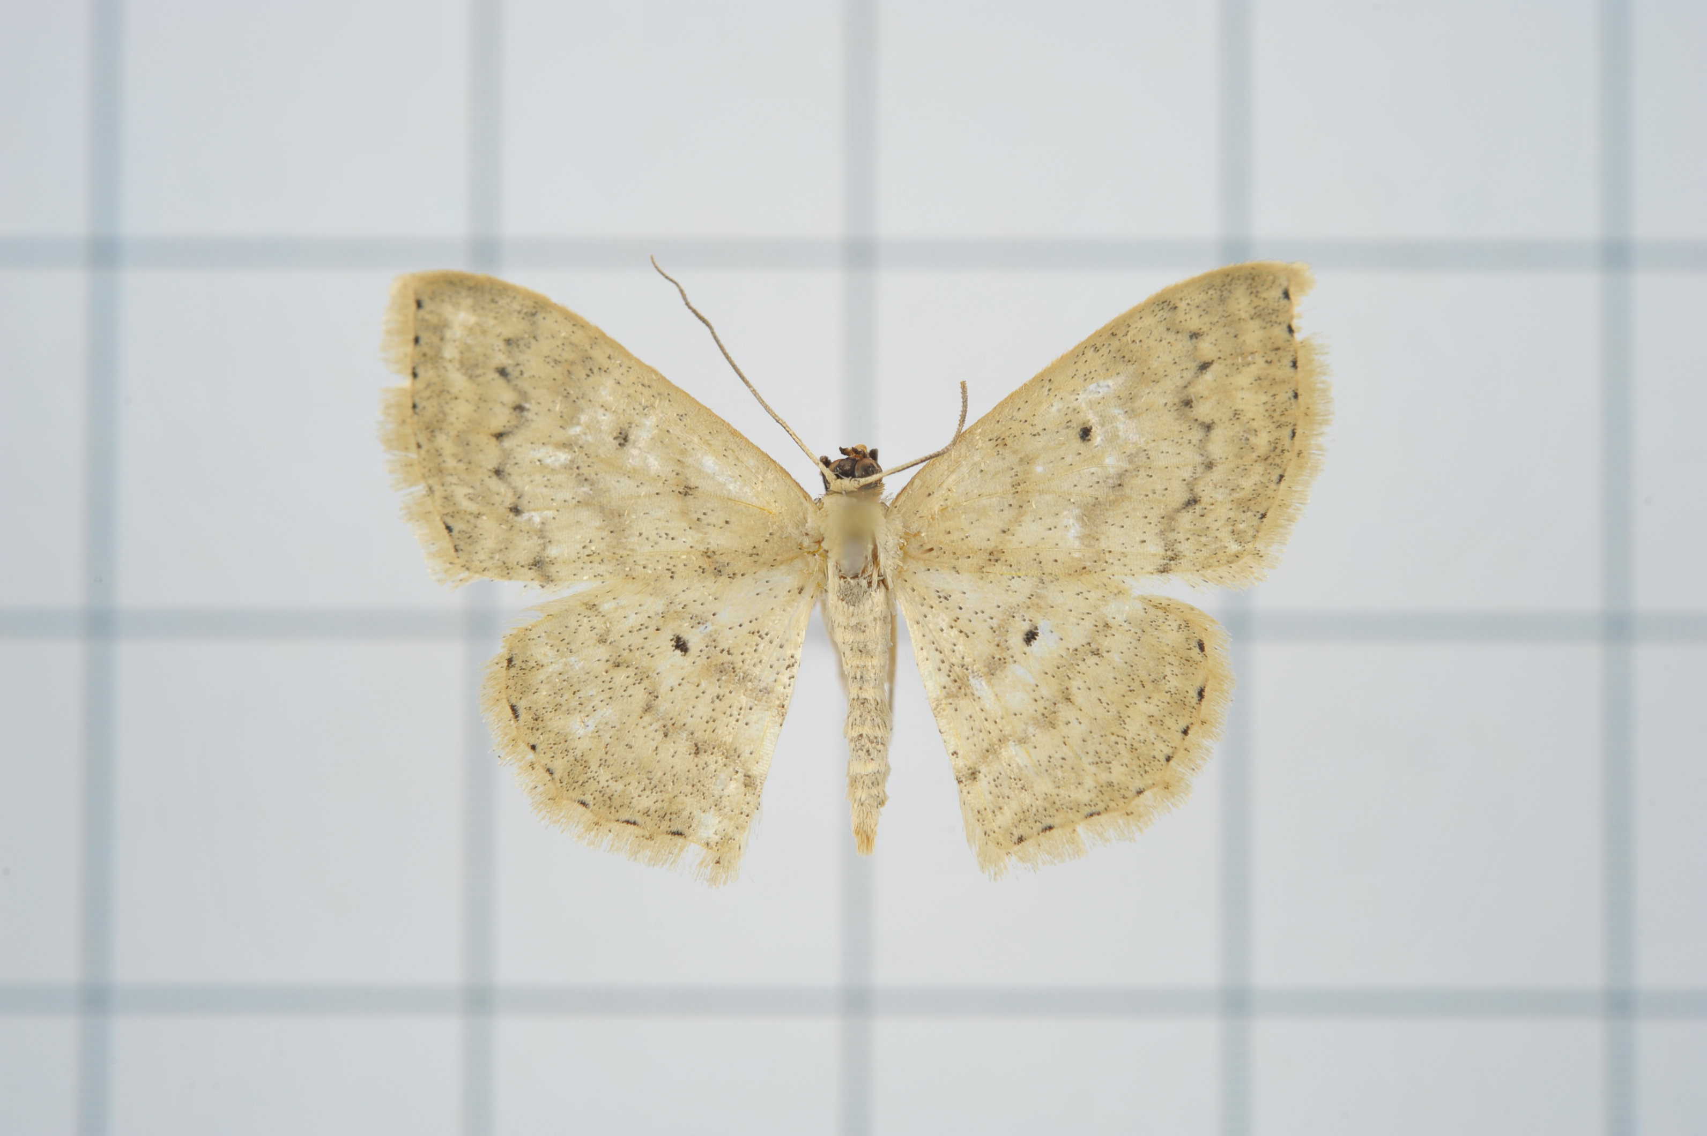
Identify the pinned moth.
Scopula actuaria actuaria
